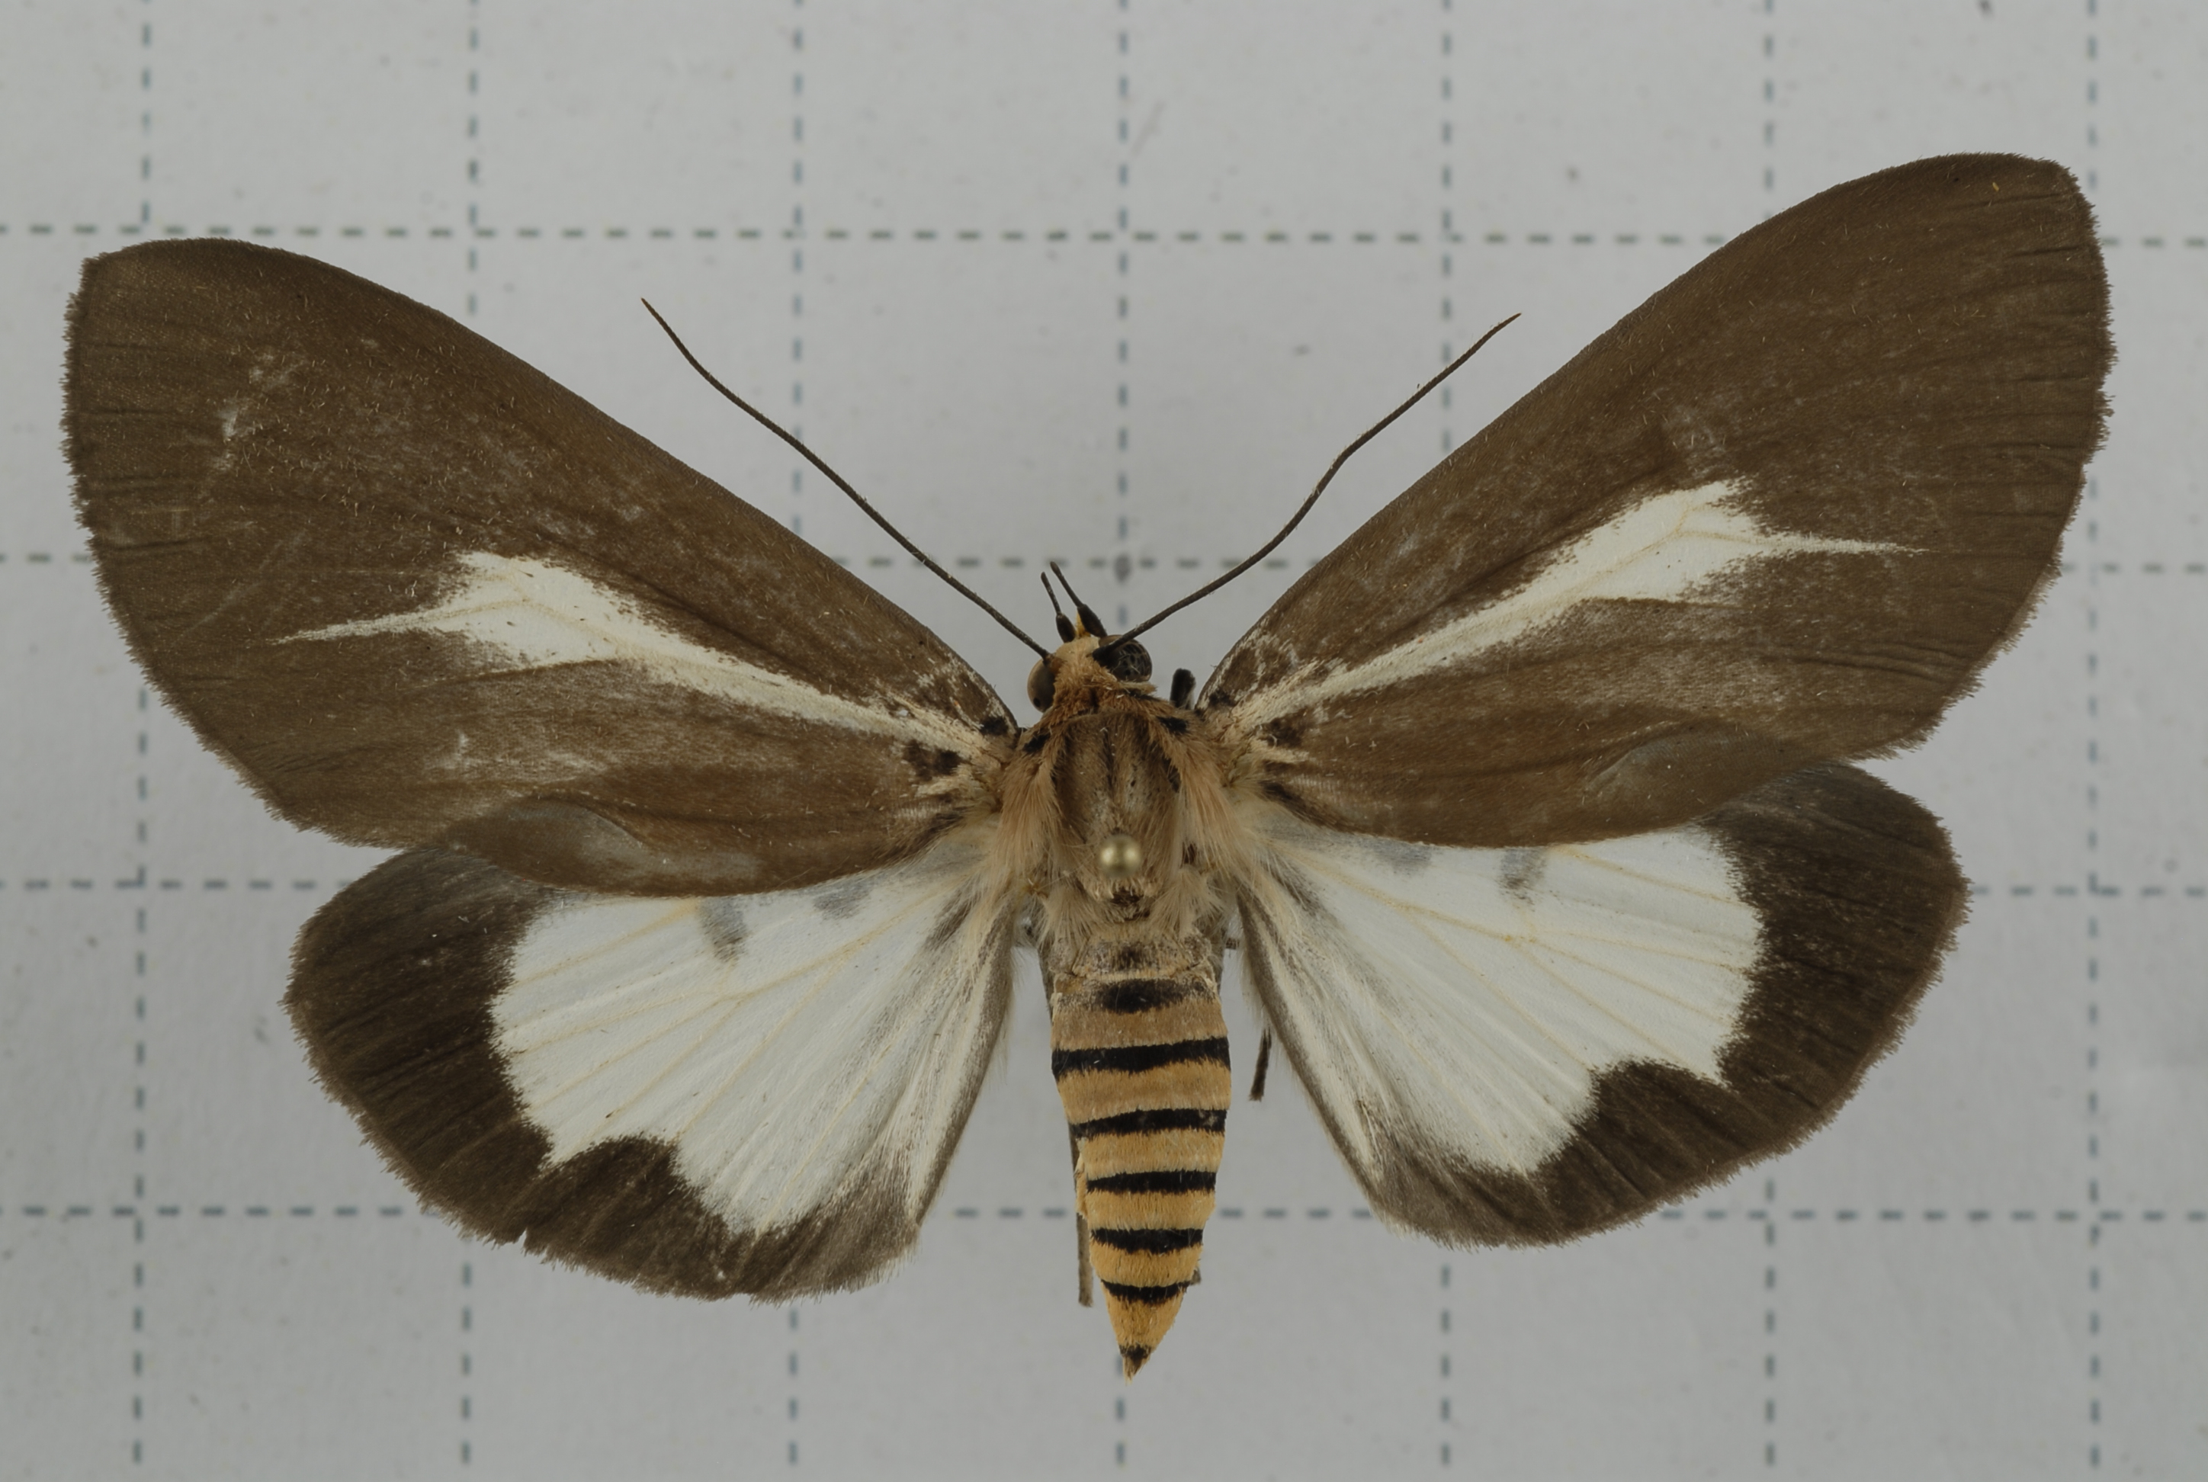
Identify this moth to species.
Asota heliconia zebrina
